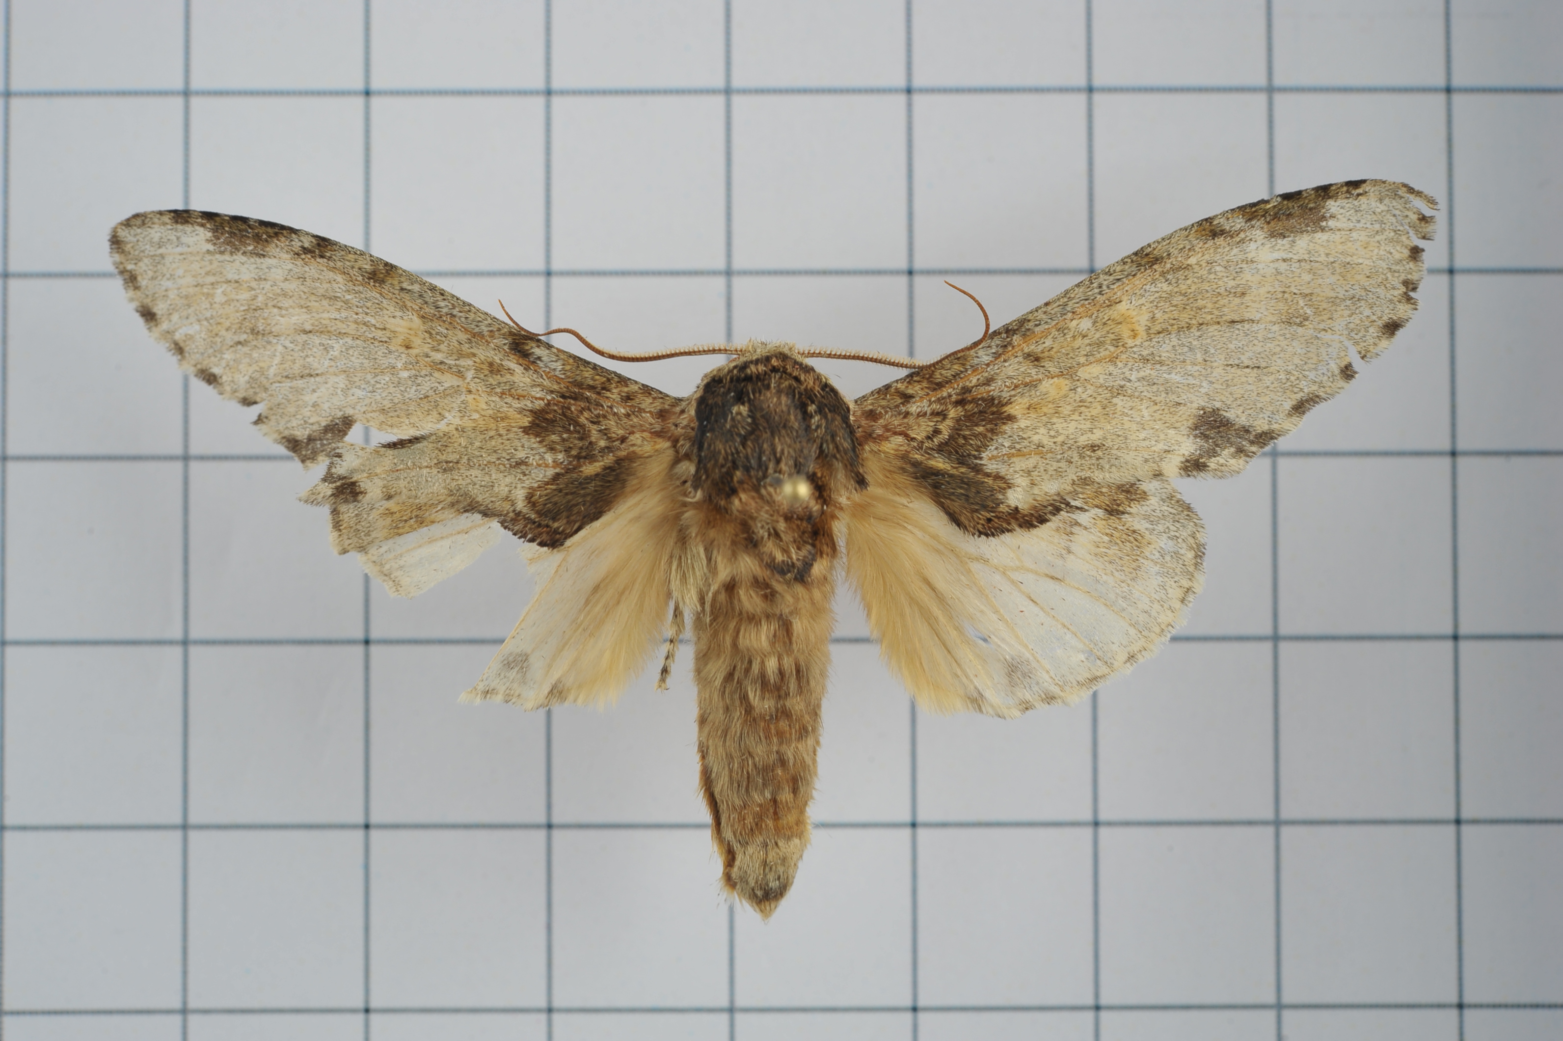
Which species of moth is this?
Peridea moorei ochreipennis
